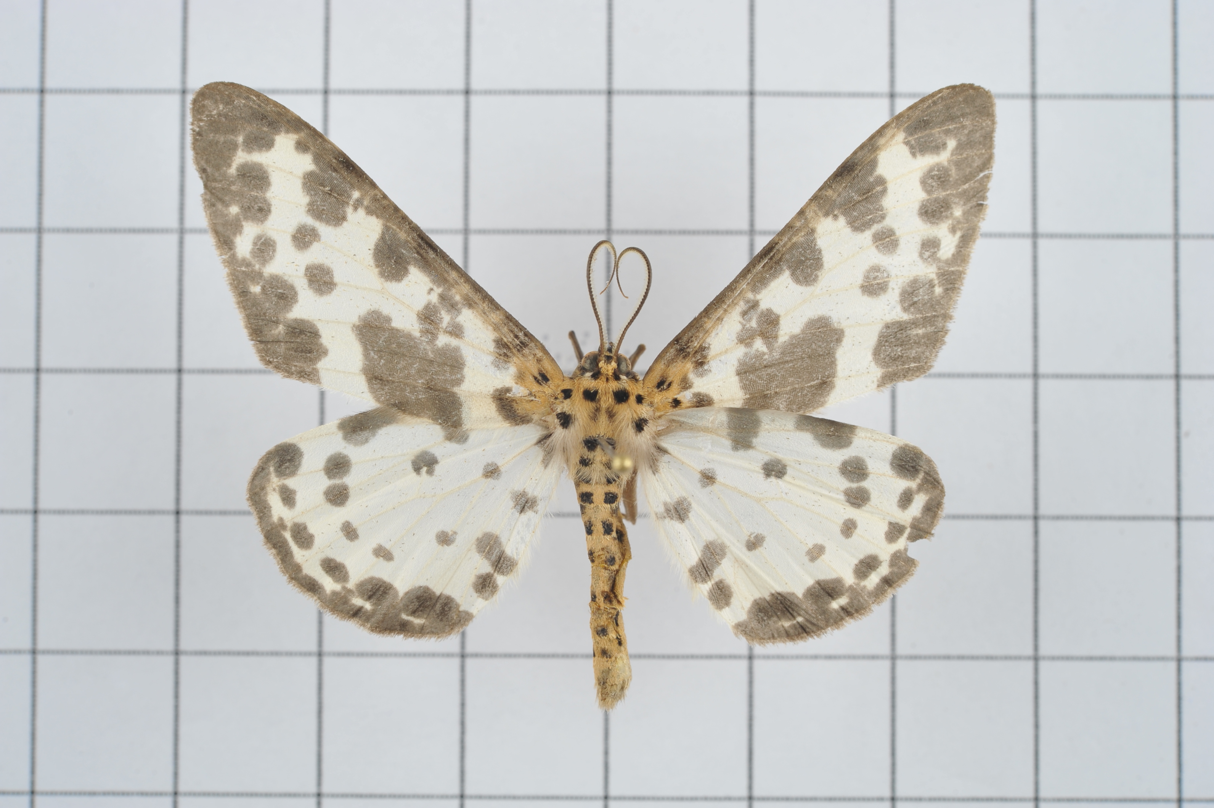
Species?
Percnia longitermen
